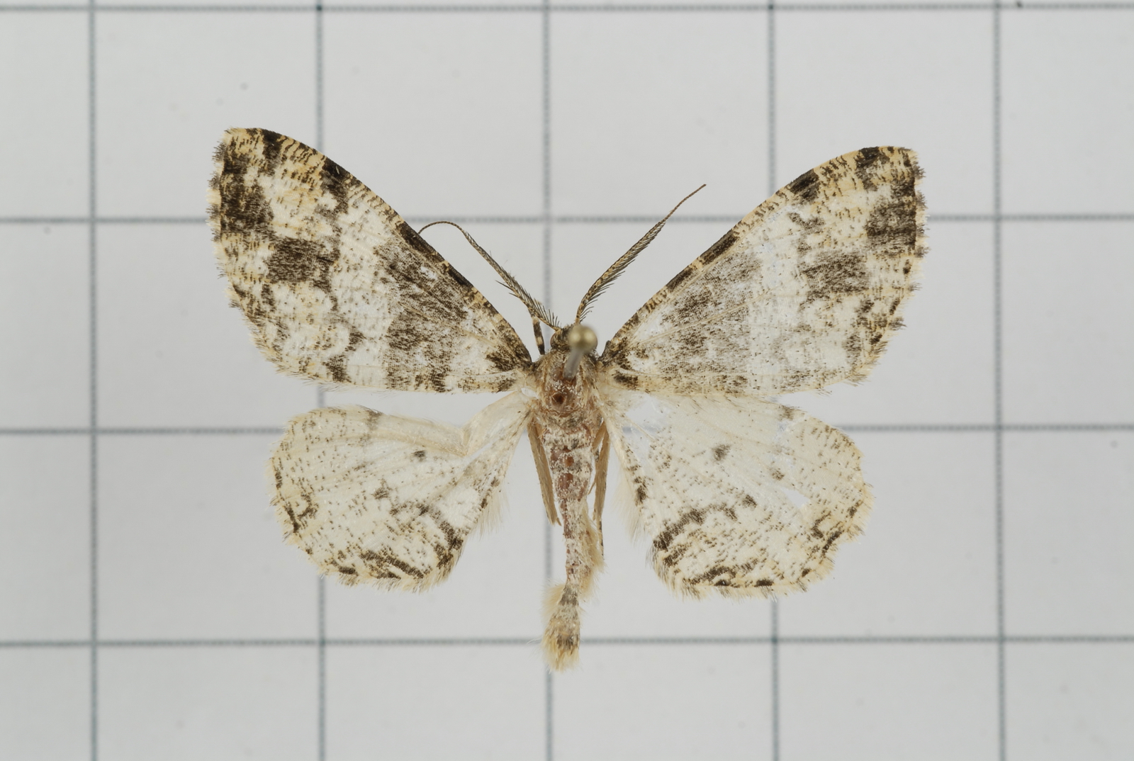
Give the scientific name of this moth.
Deileptenia rimosaria
